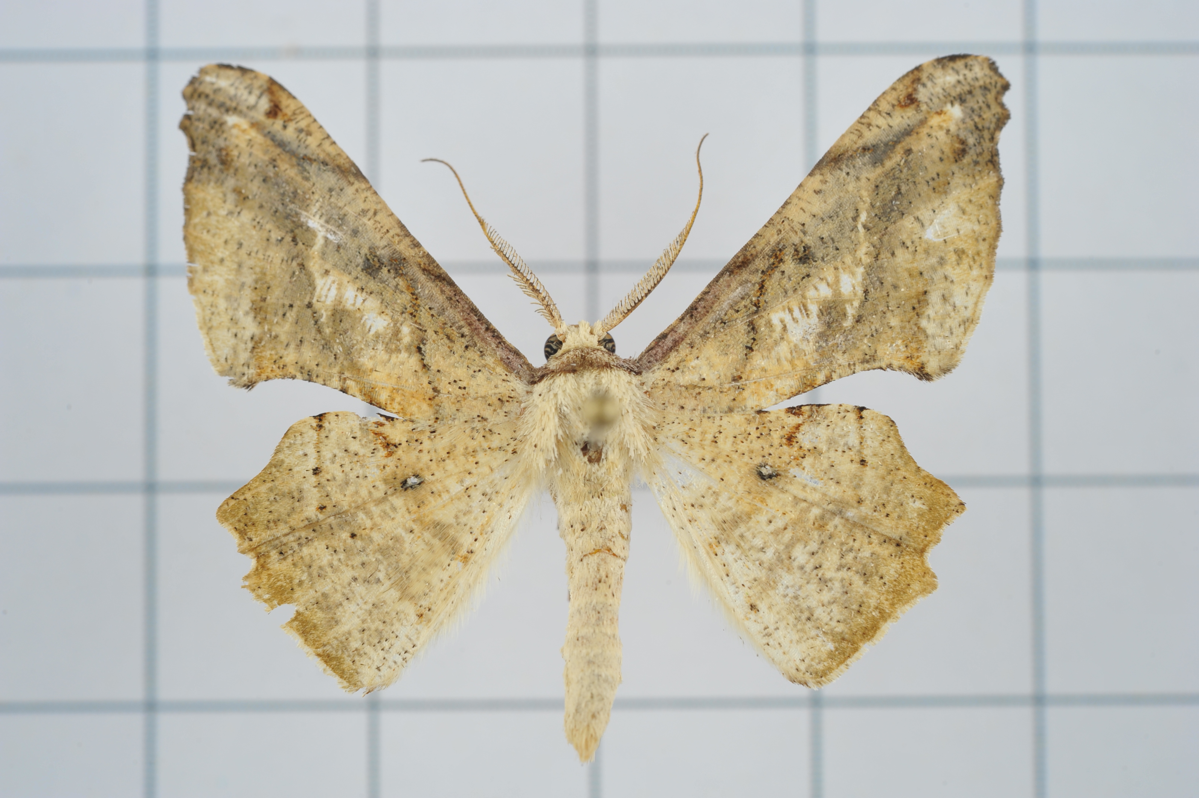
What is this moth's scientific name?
Gonodontis pallida
